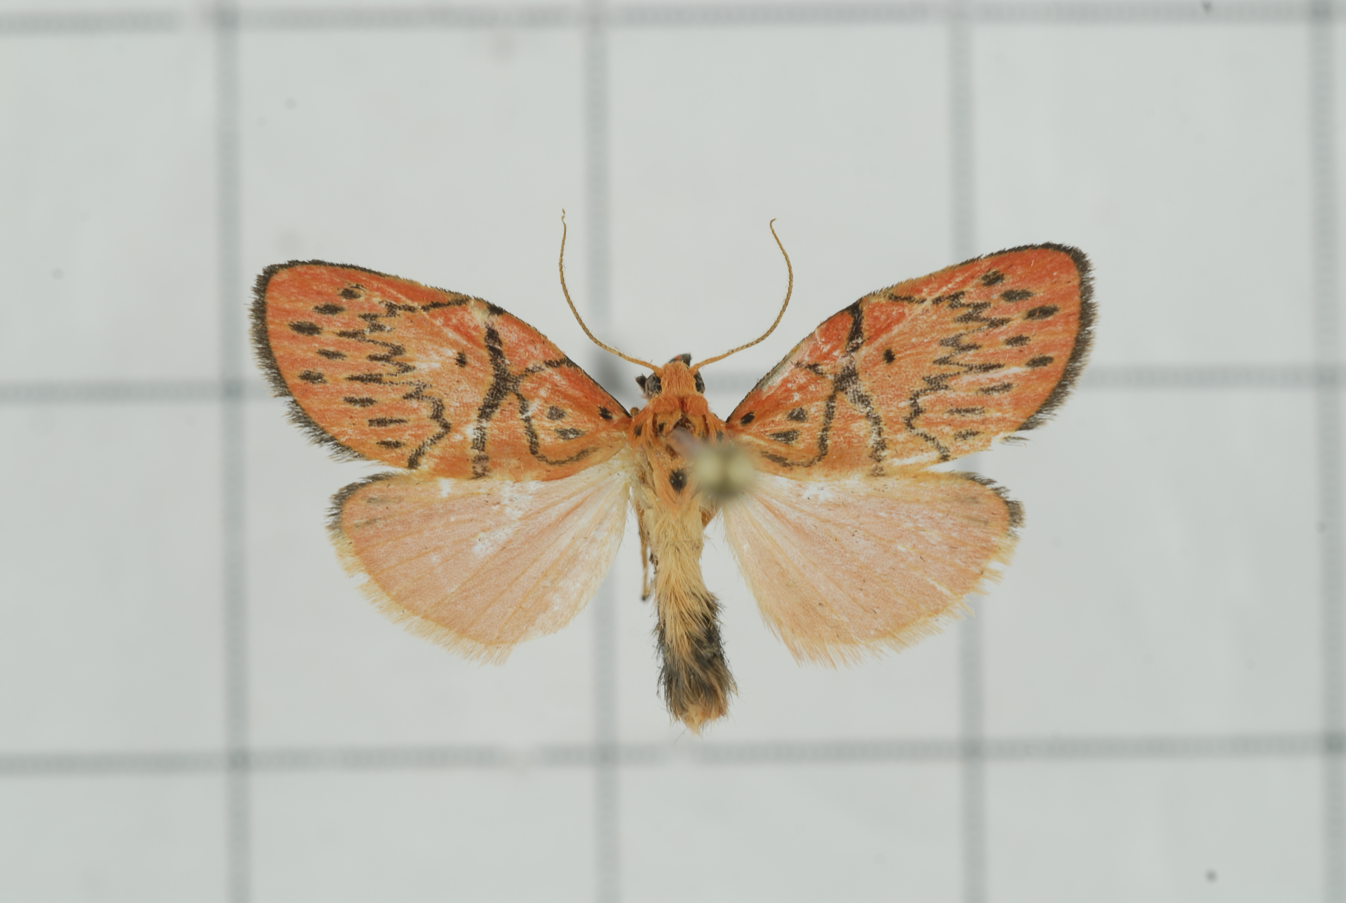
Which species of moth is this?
Aberrasine lichenshihi
